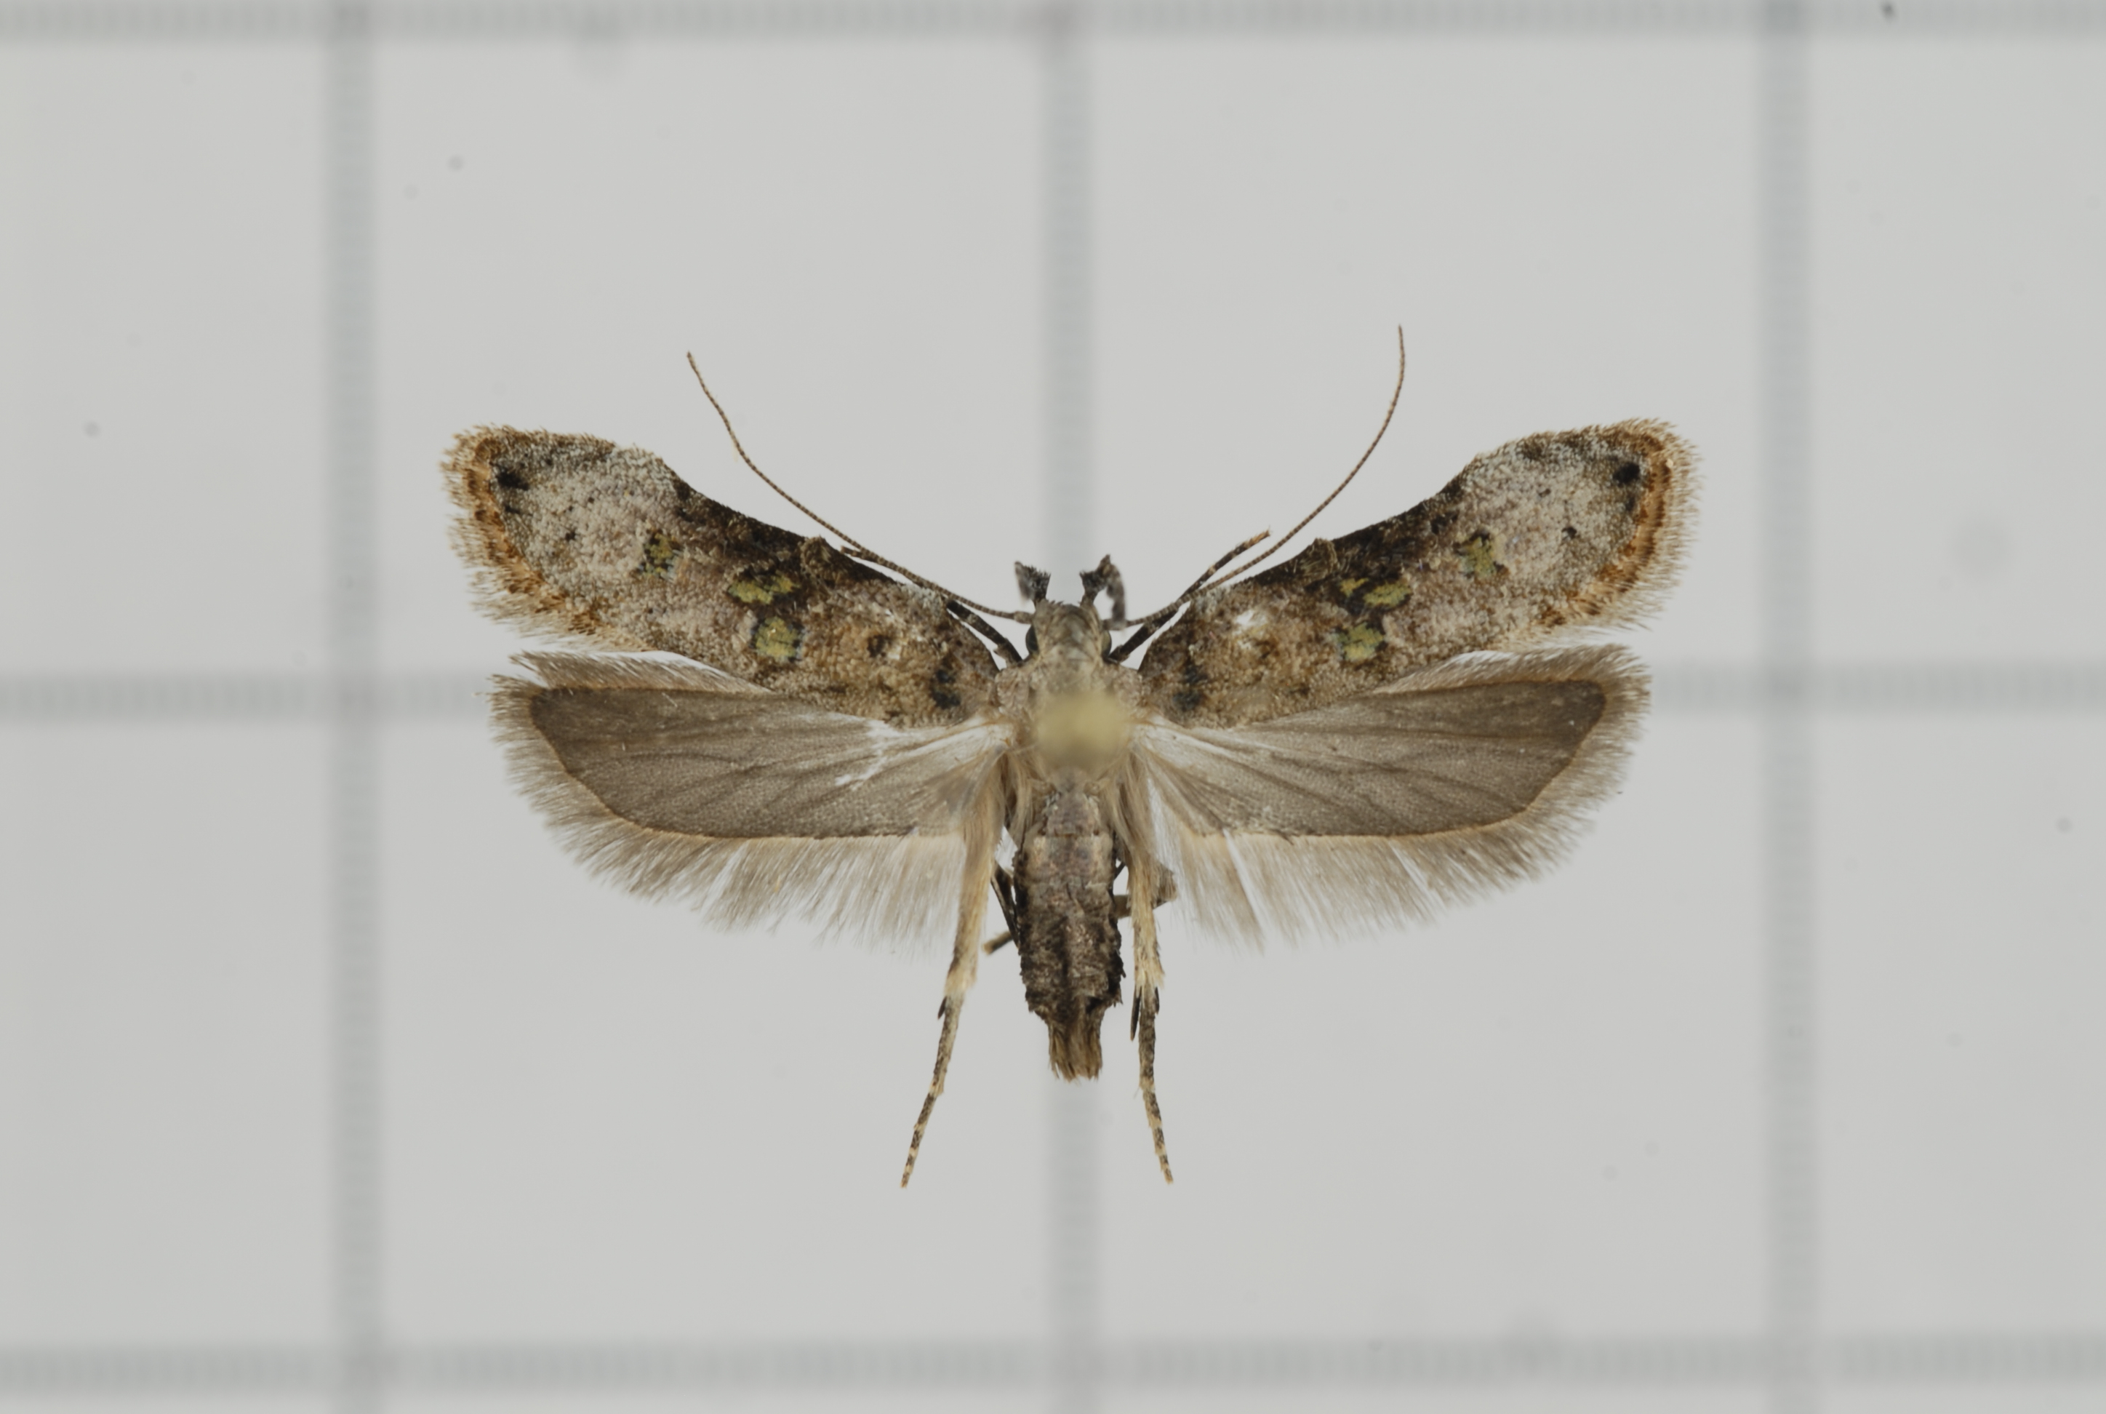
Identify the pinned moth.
Tituacia deviella
